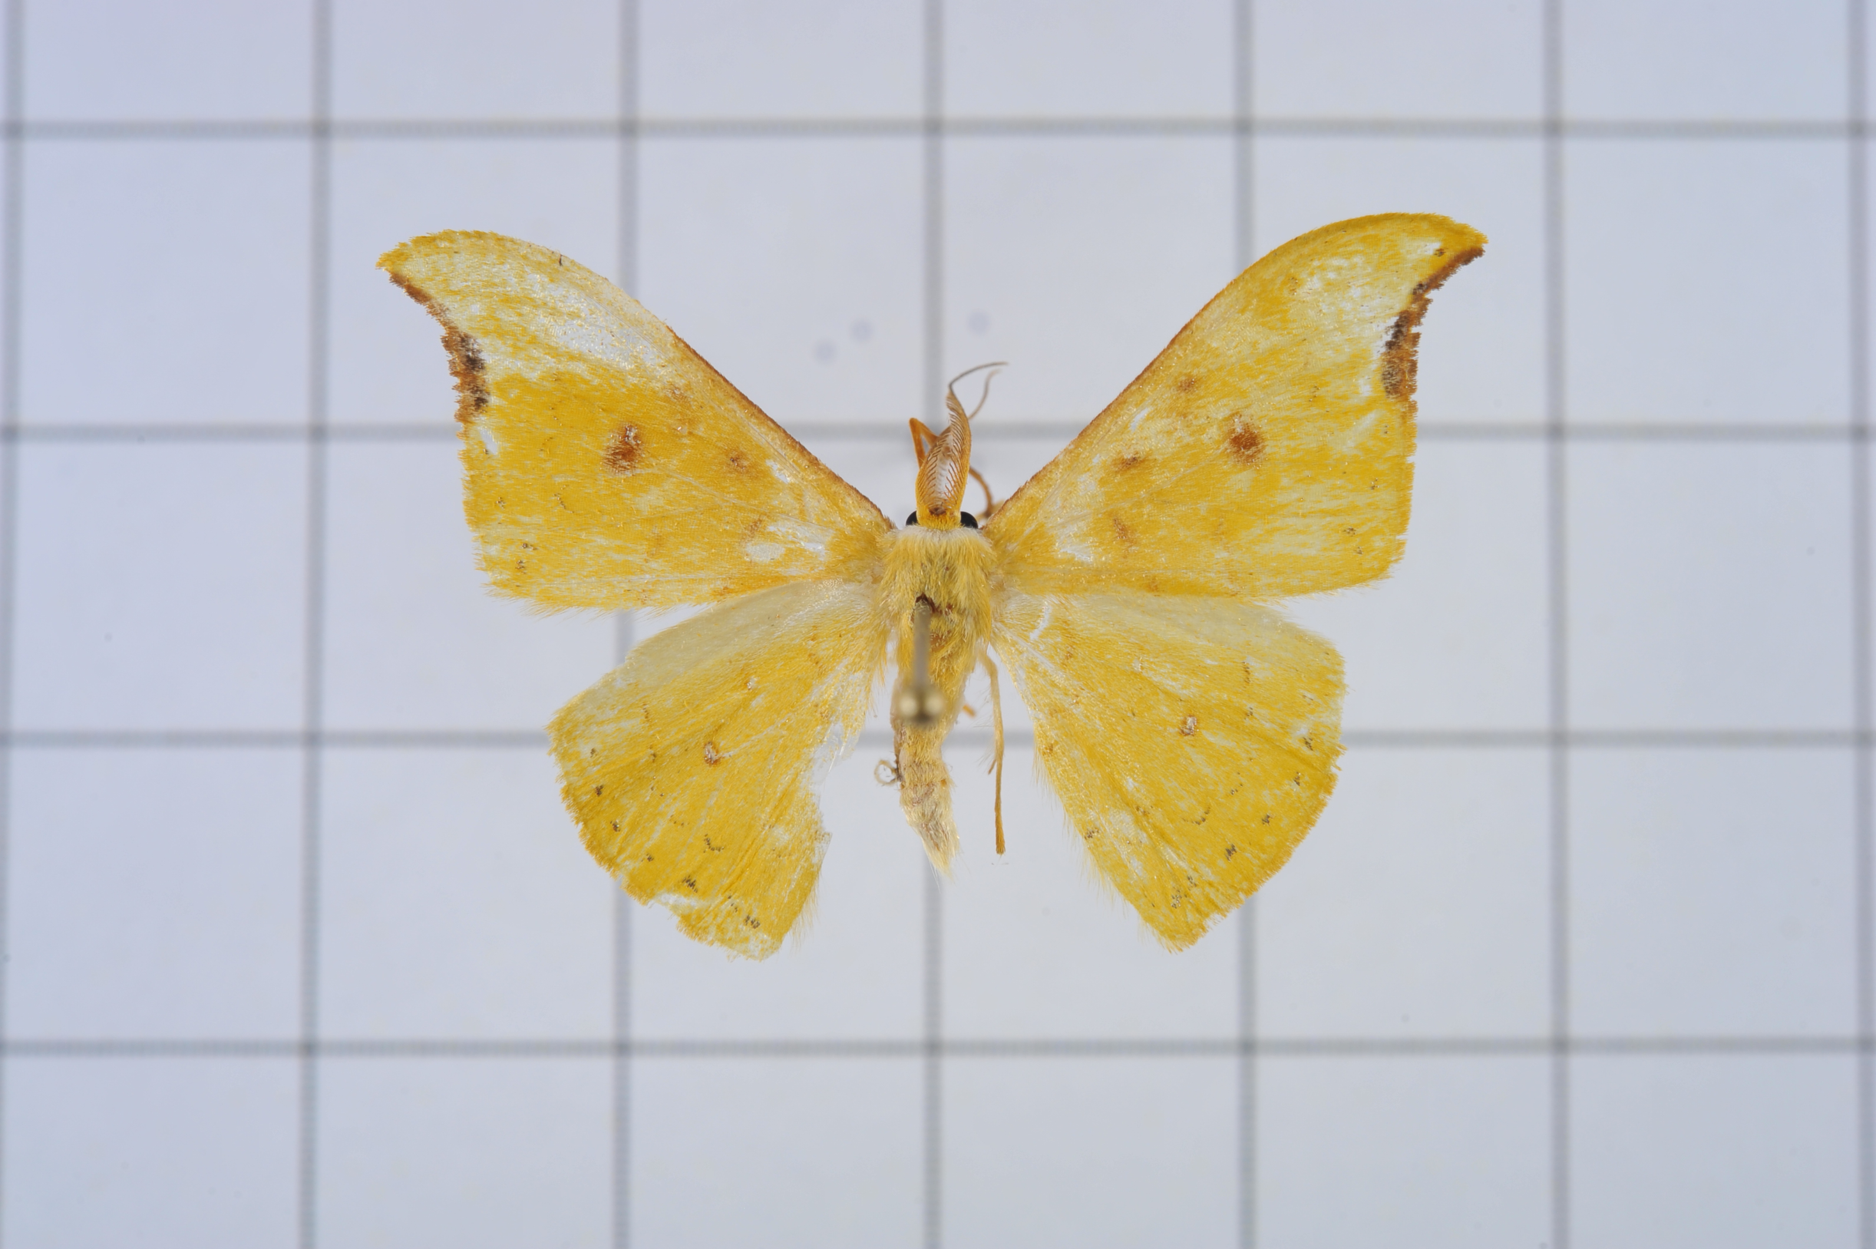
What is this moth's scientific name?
Tridrepana arikana arikana
